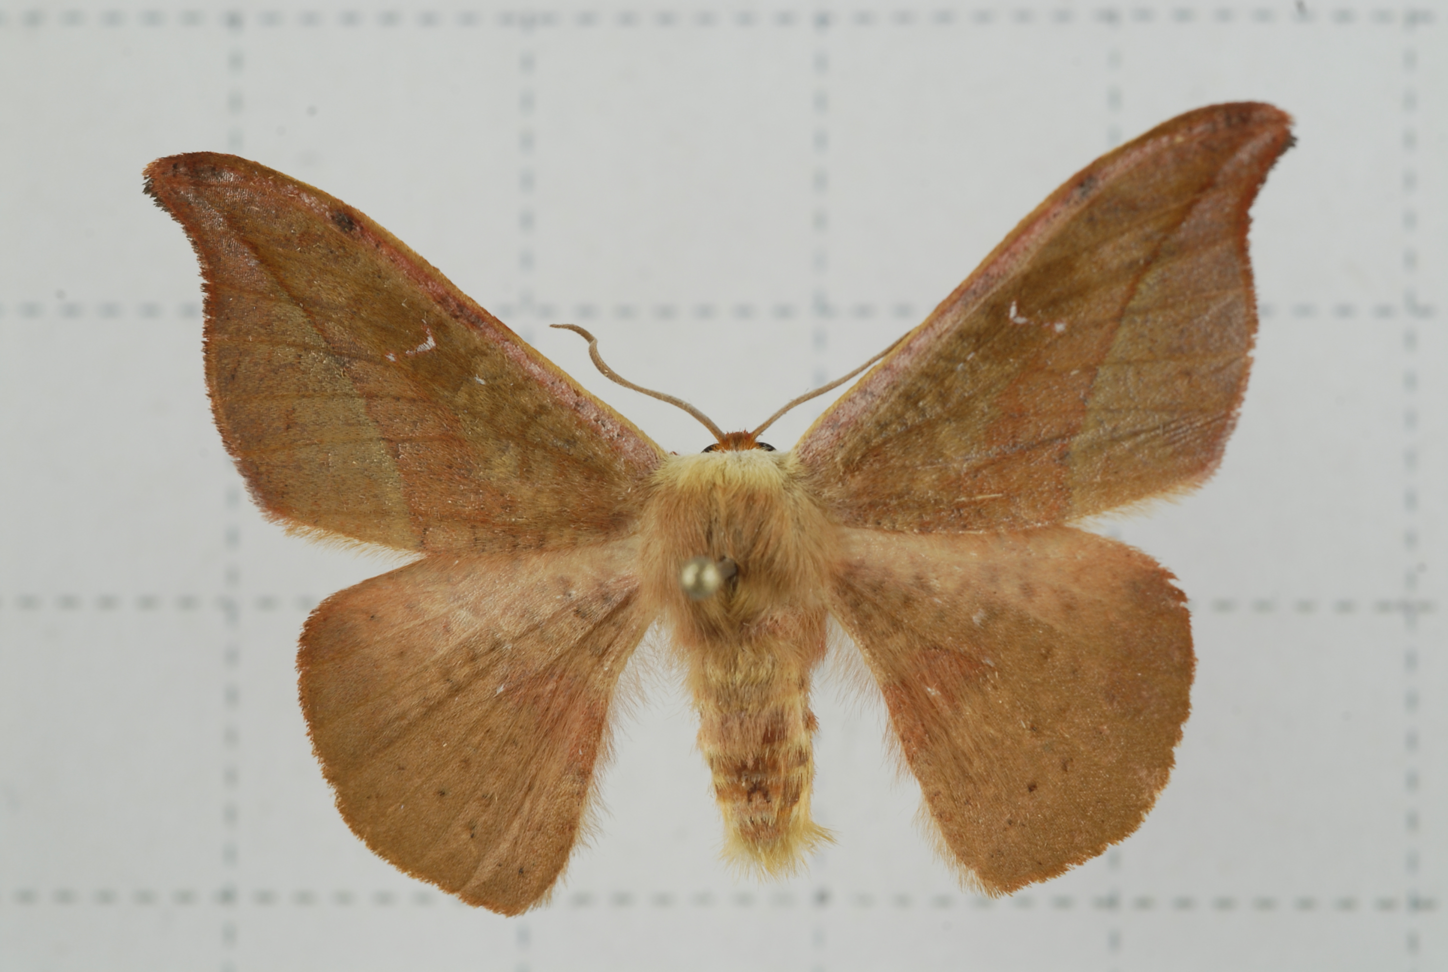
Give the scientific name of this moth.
Oreta brunnea
